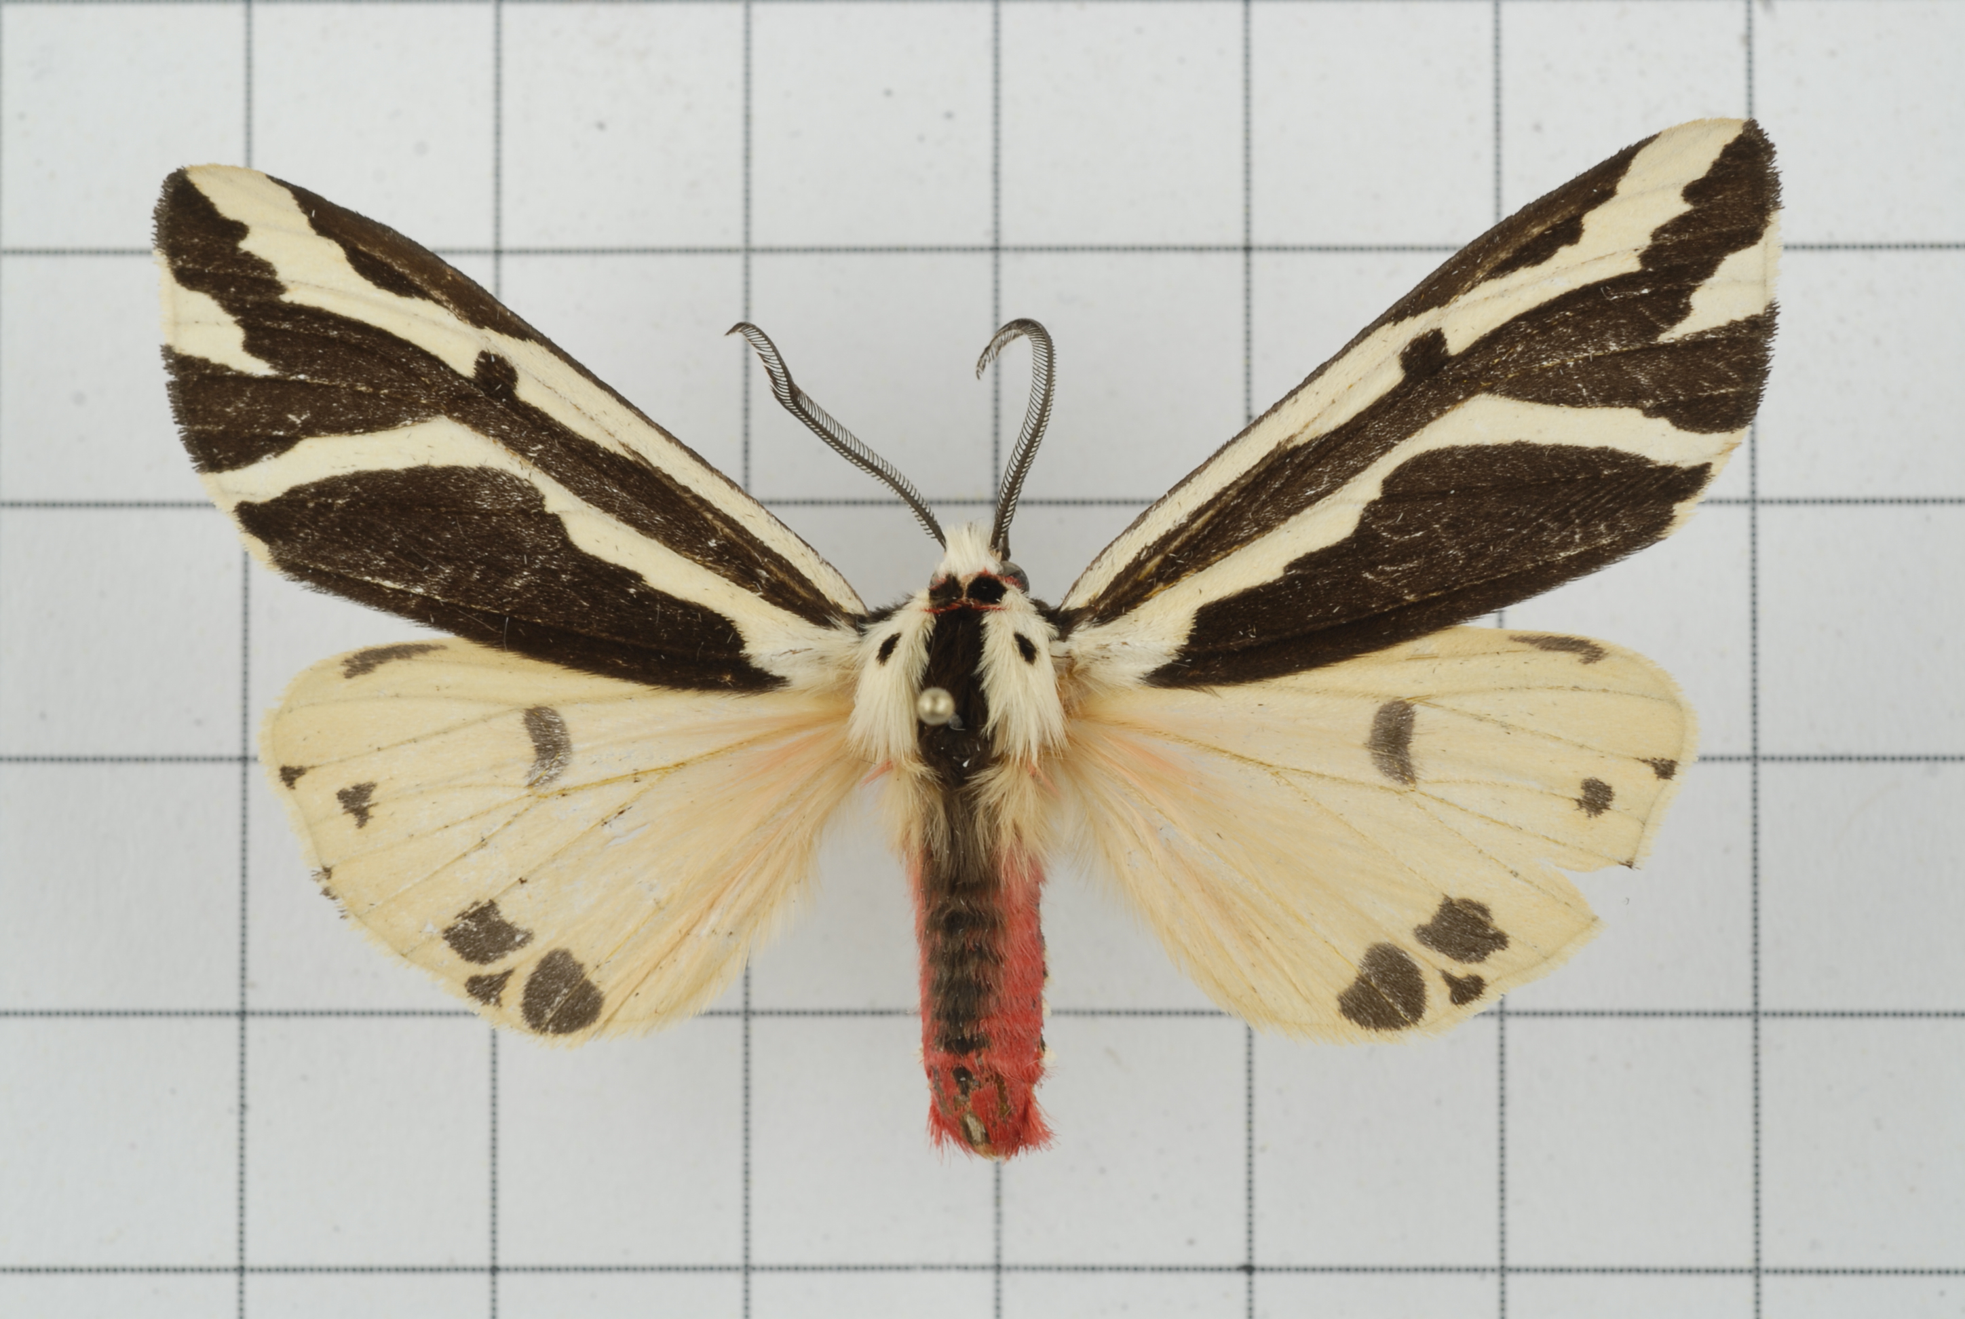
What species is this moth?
Paraspilarctia magna
